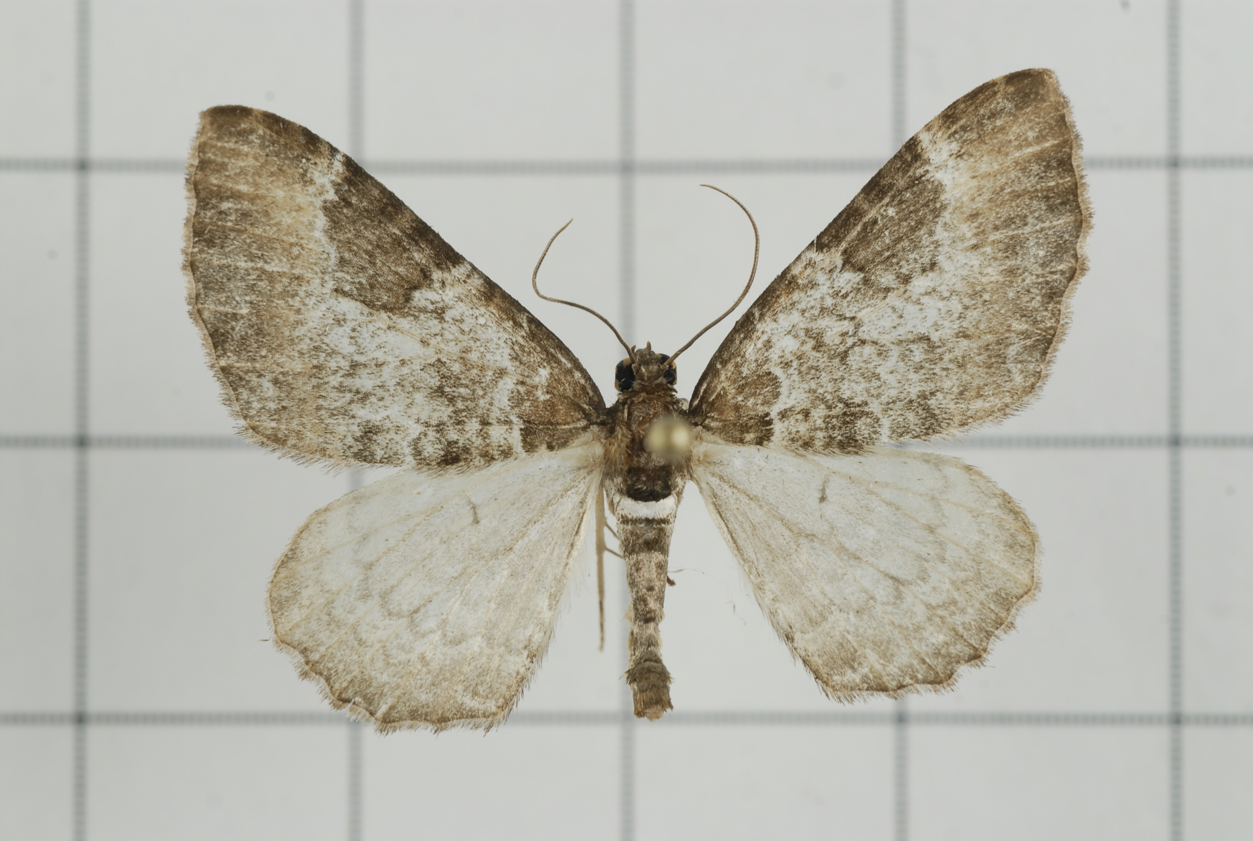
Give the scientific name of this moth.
Melanthia procellata szechuanensis
